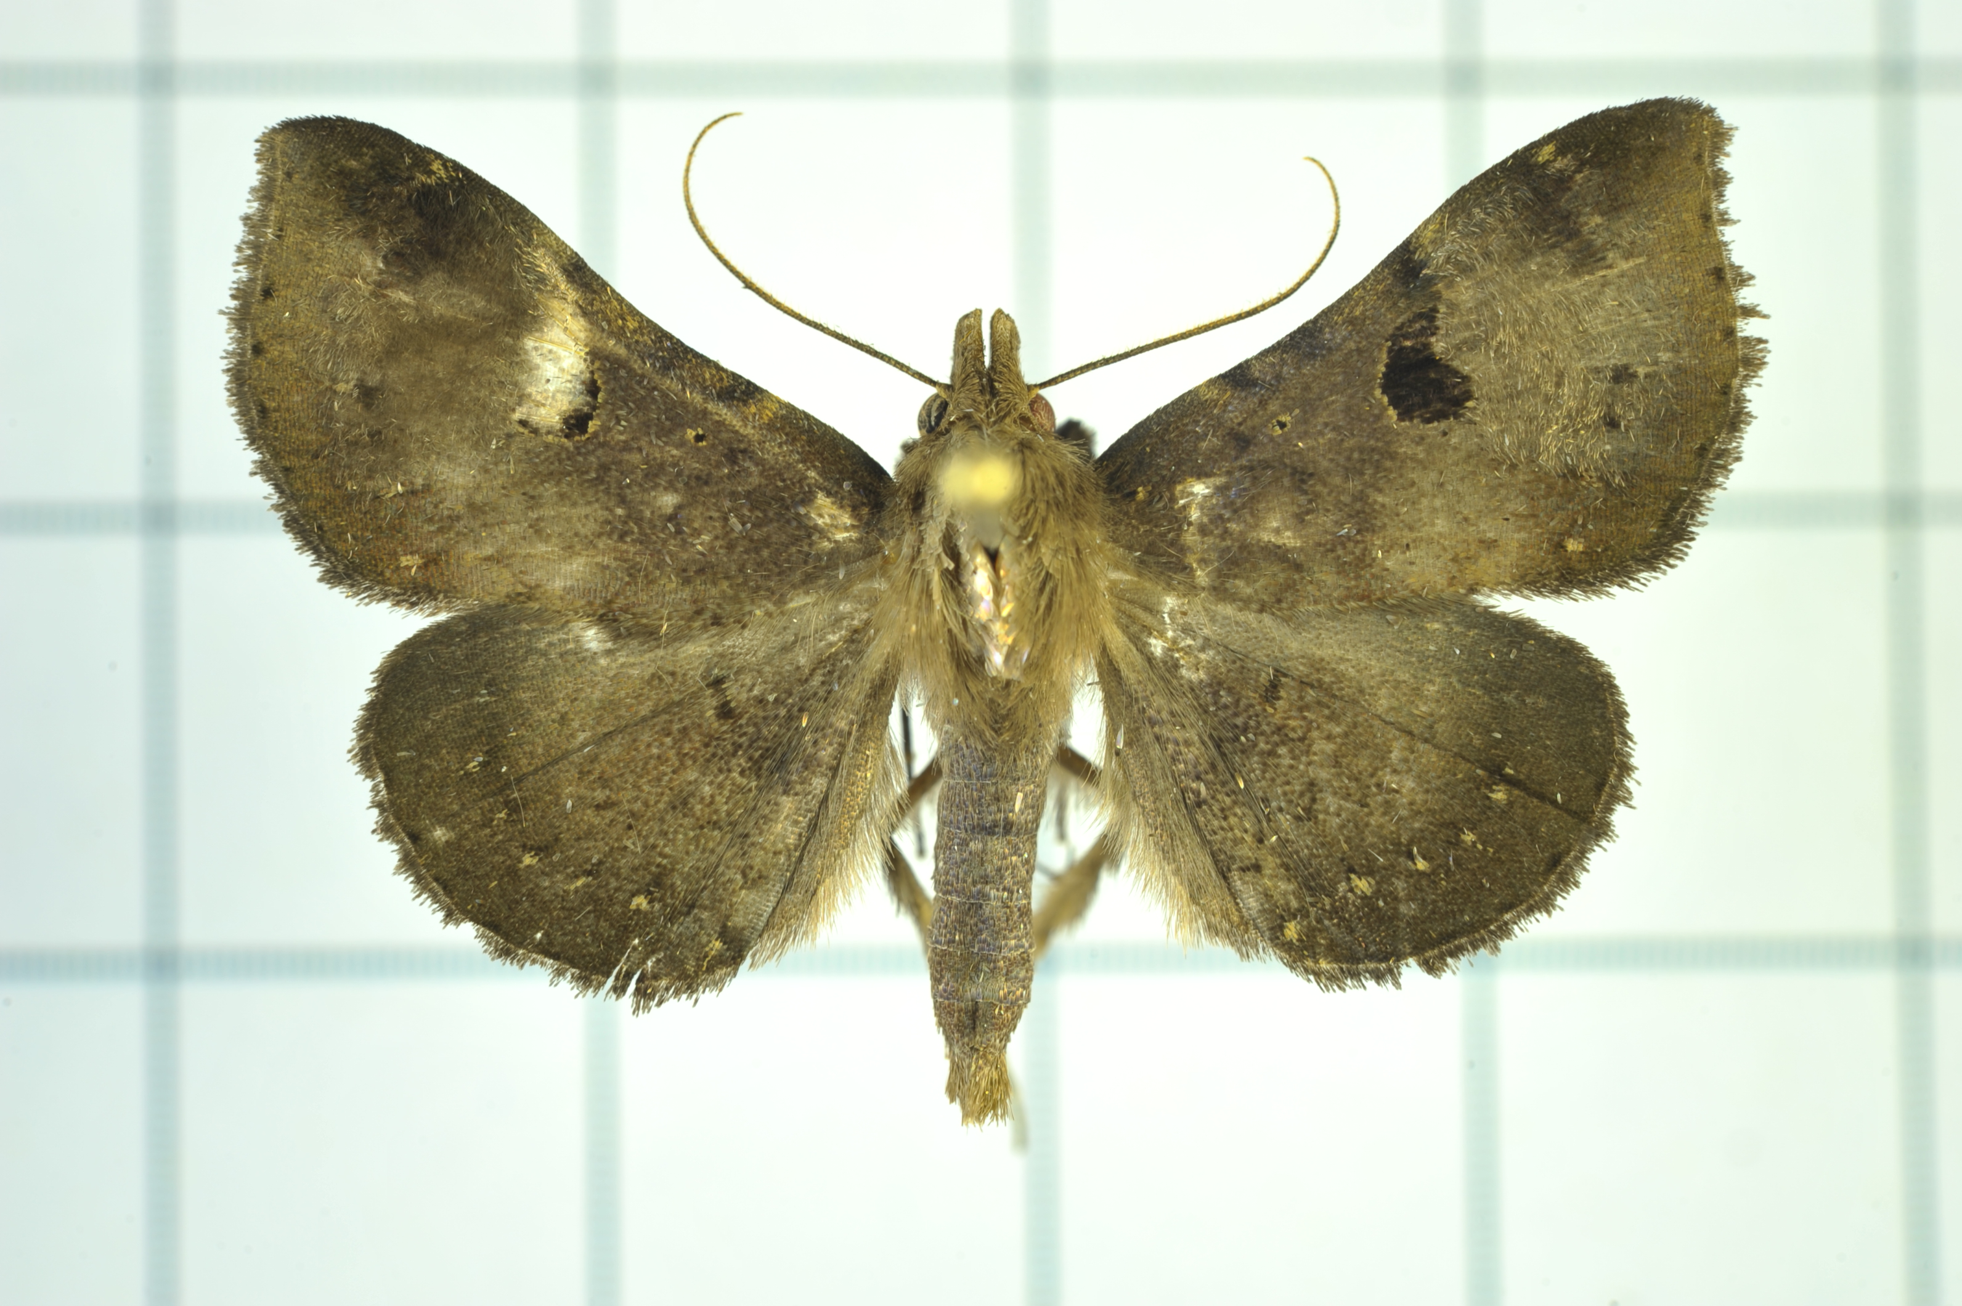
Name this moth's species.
Mosopia punctilinea
